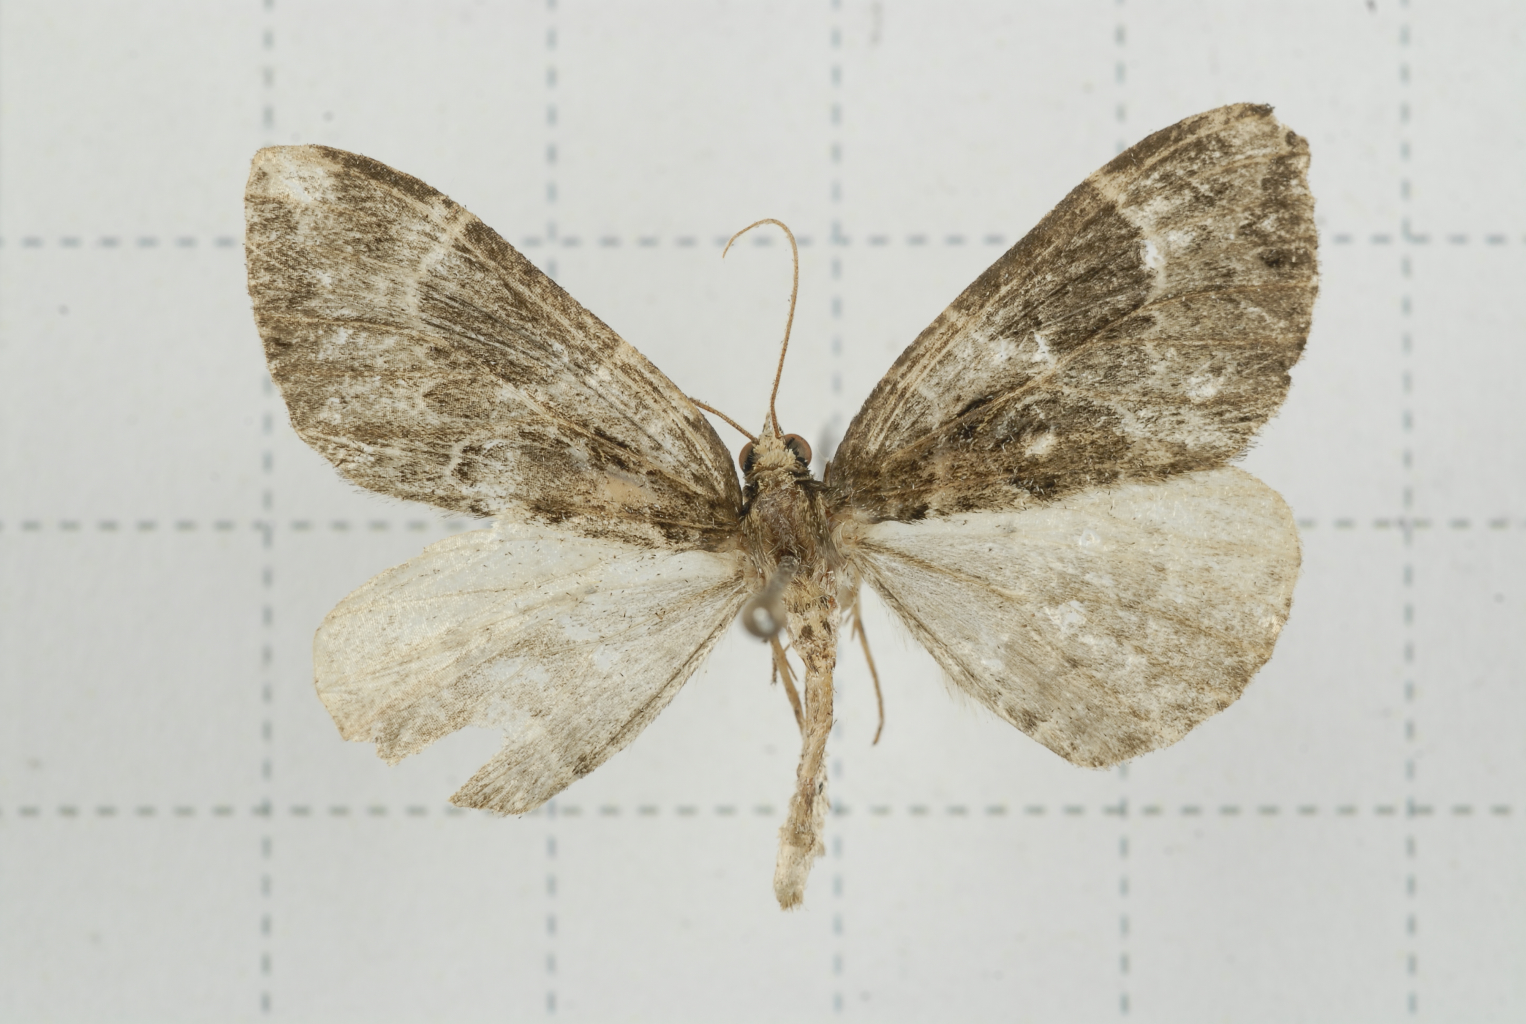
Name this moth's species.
Eustroma melancholica interrupta
